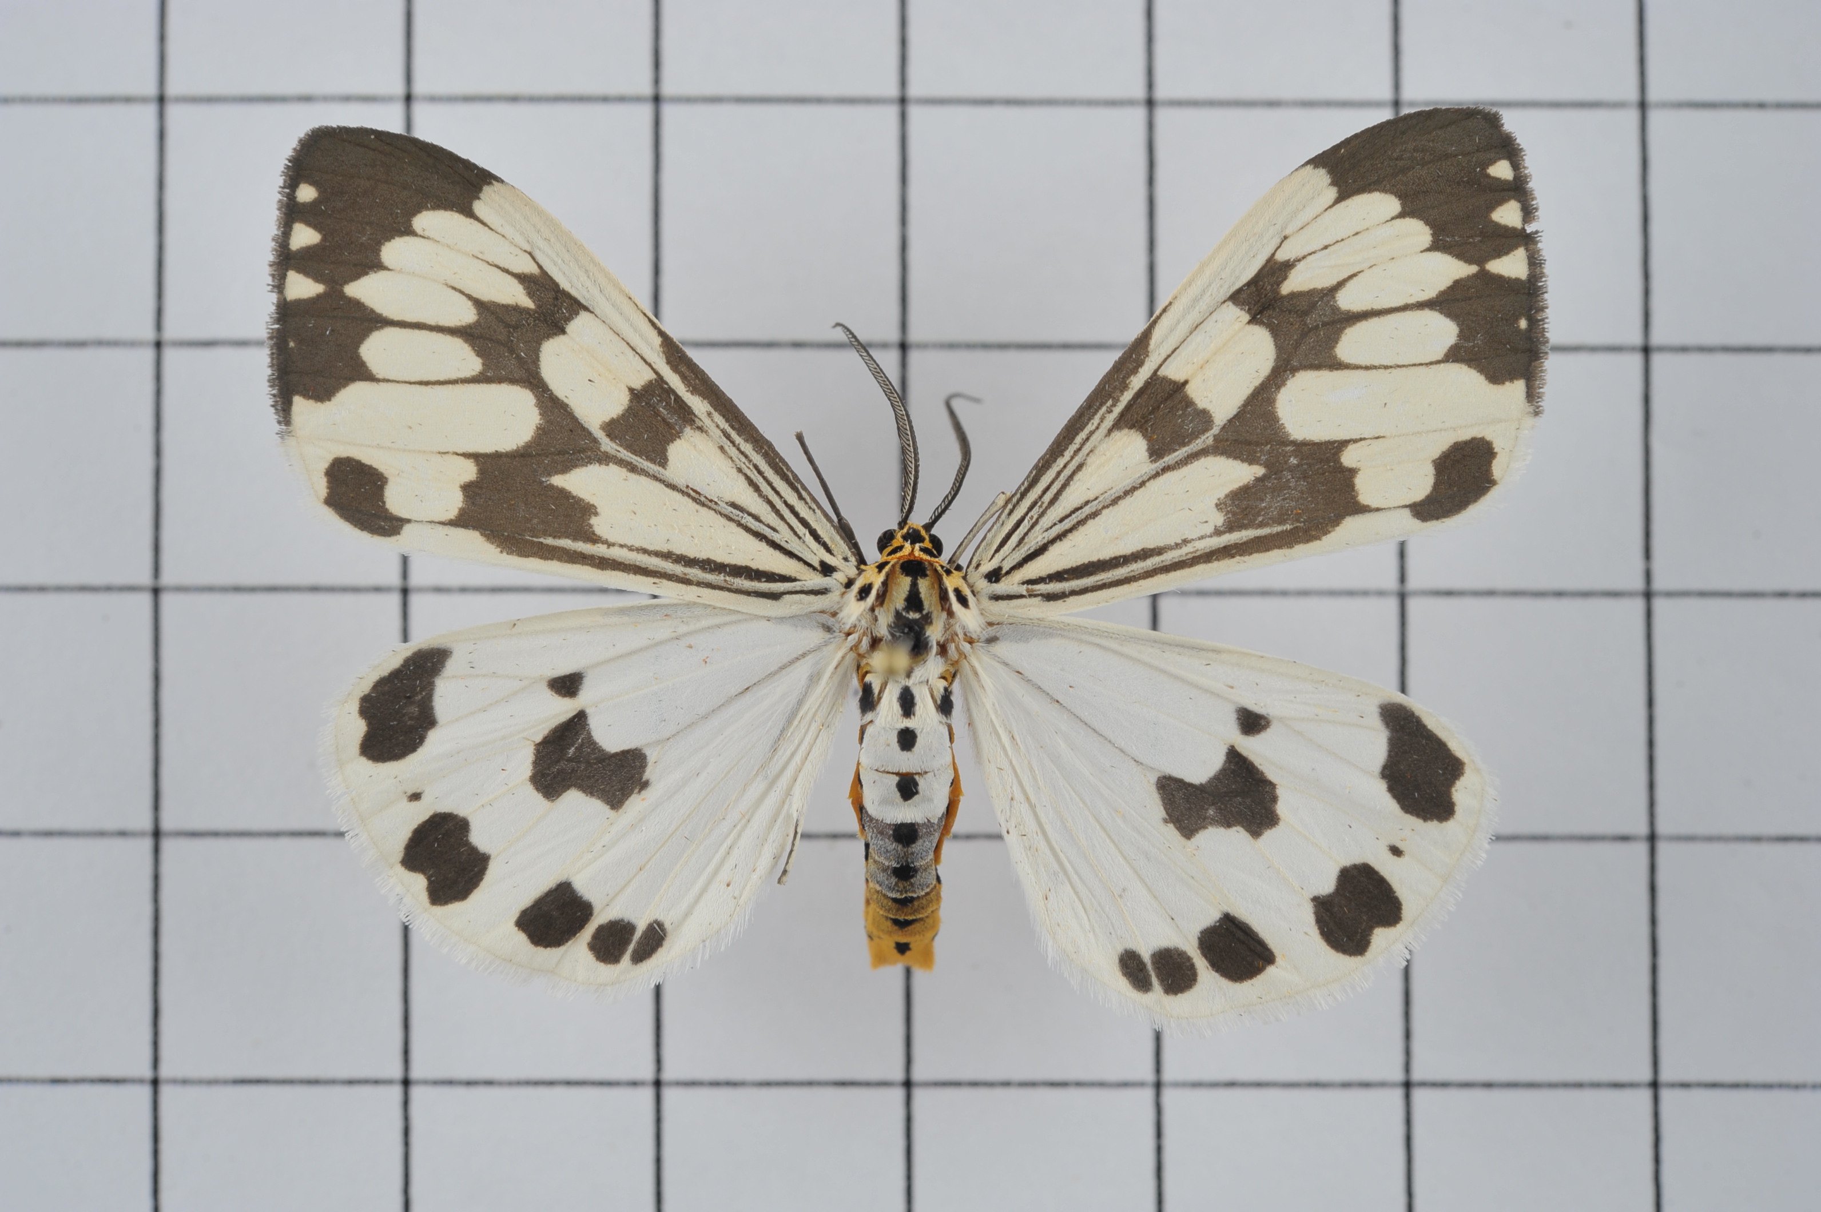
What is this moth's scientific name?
Nyctemera adversata
